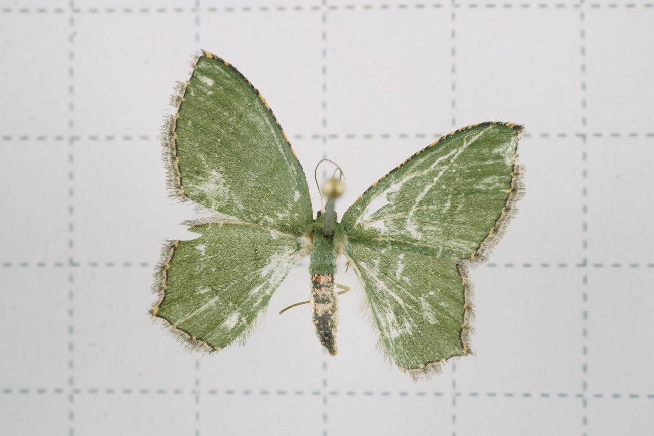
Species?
Hemithea pallidimunda
